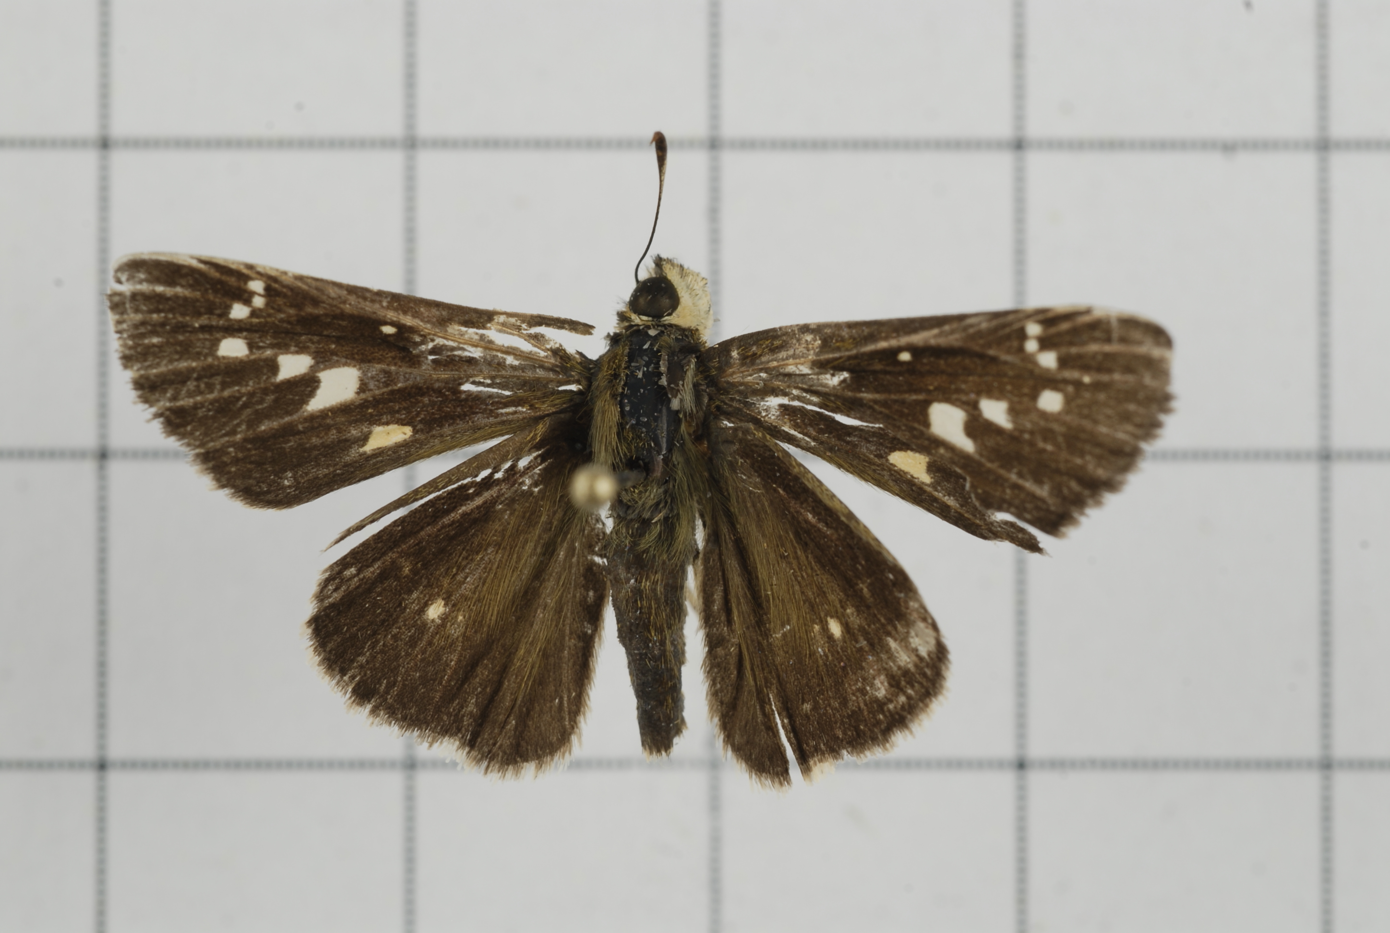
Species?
Borbo cinnara
